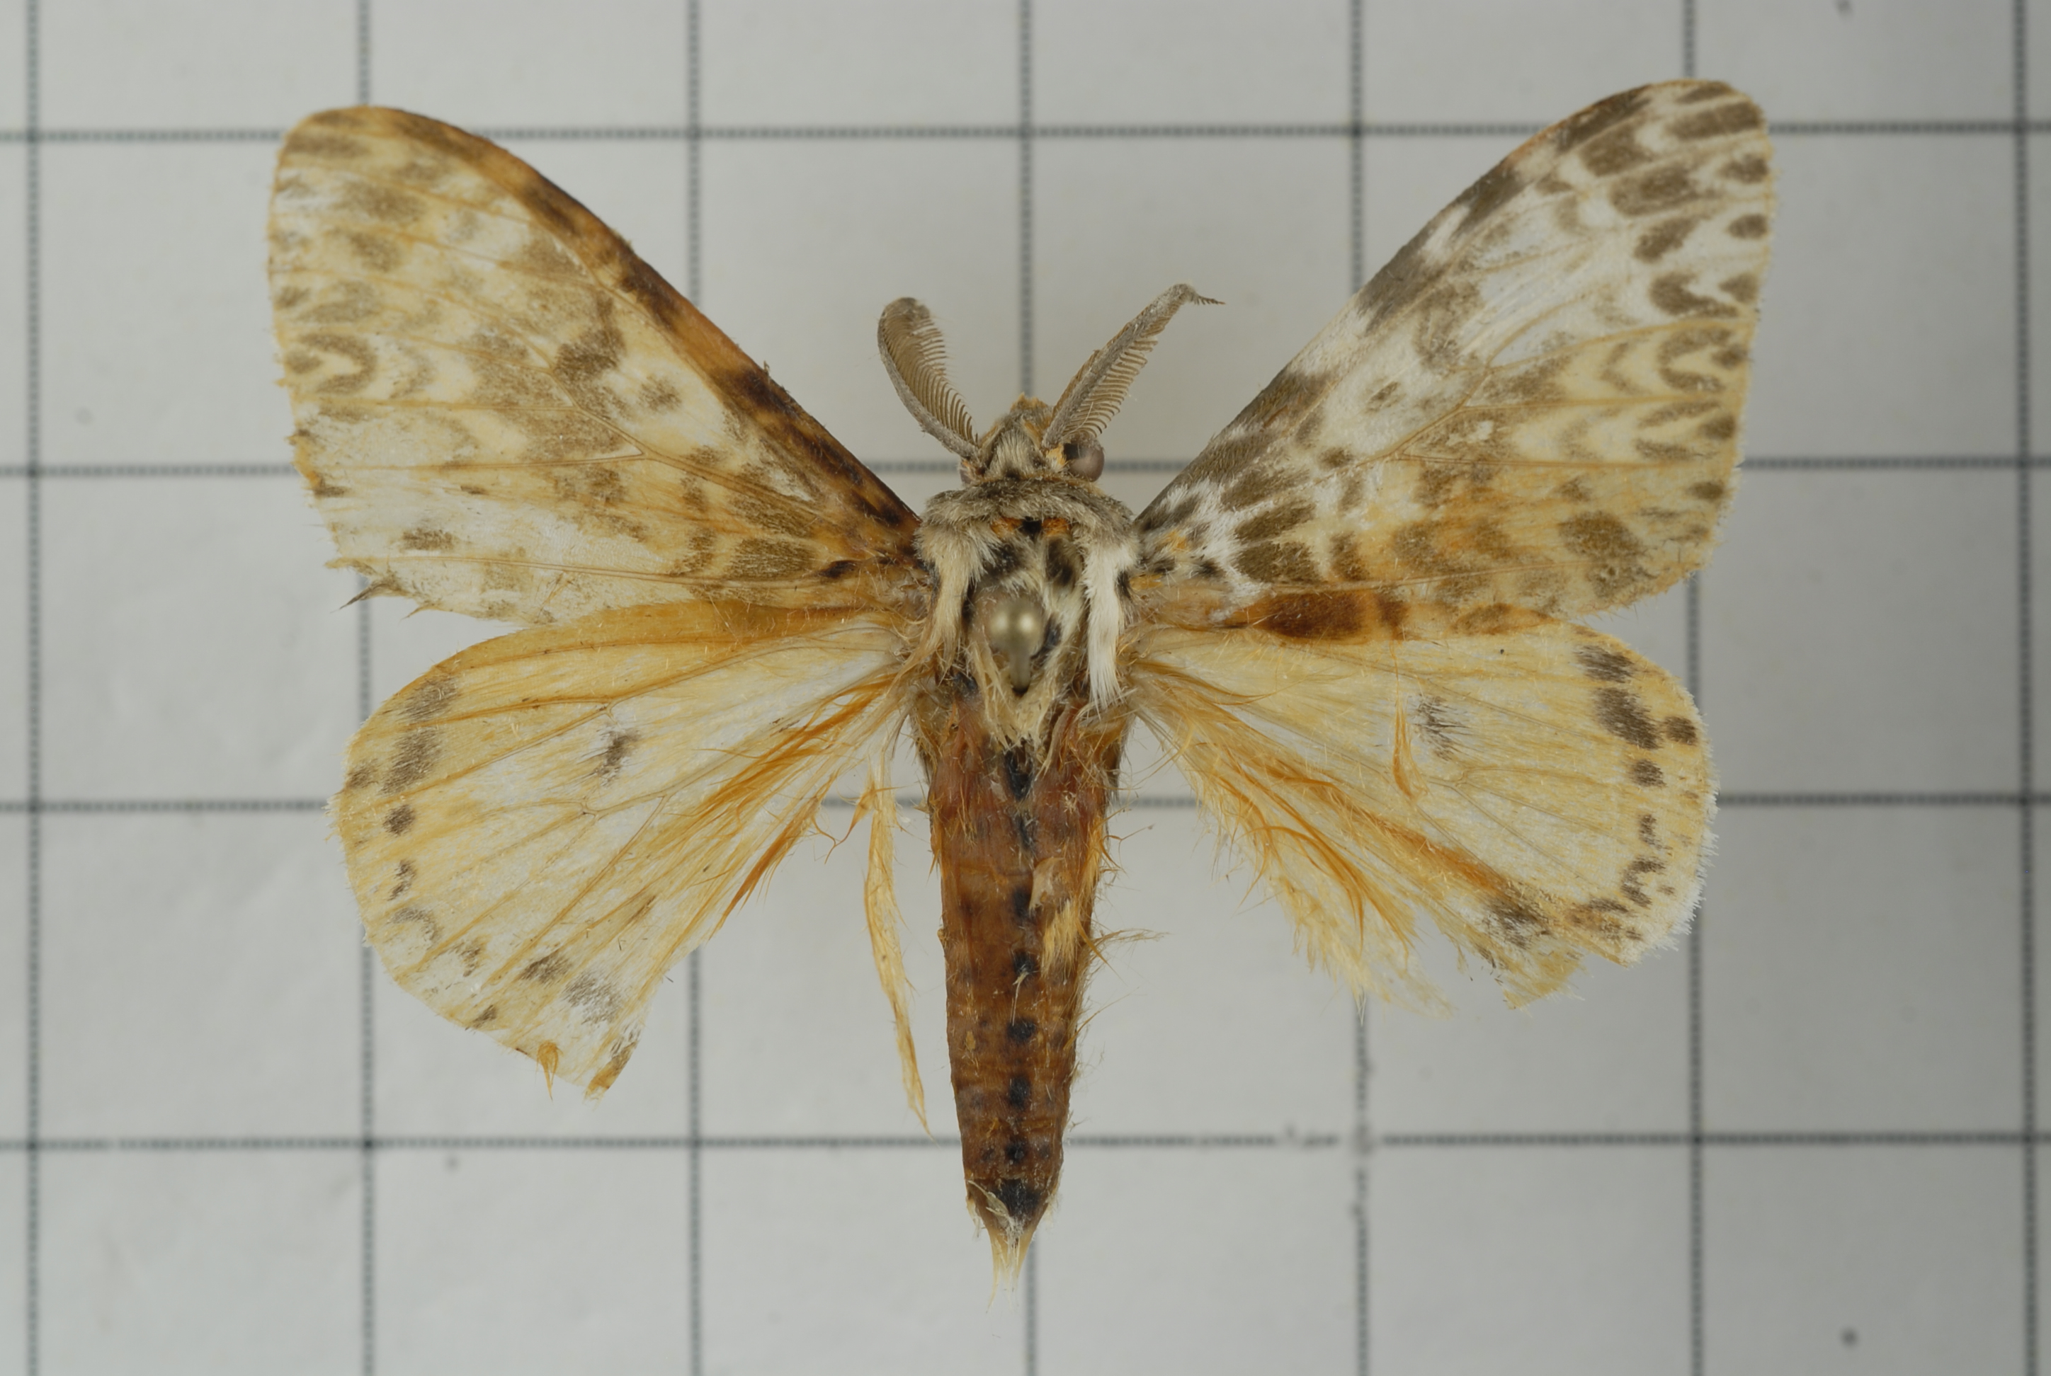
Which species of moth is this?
Lymantria mathura subpallida
